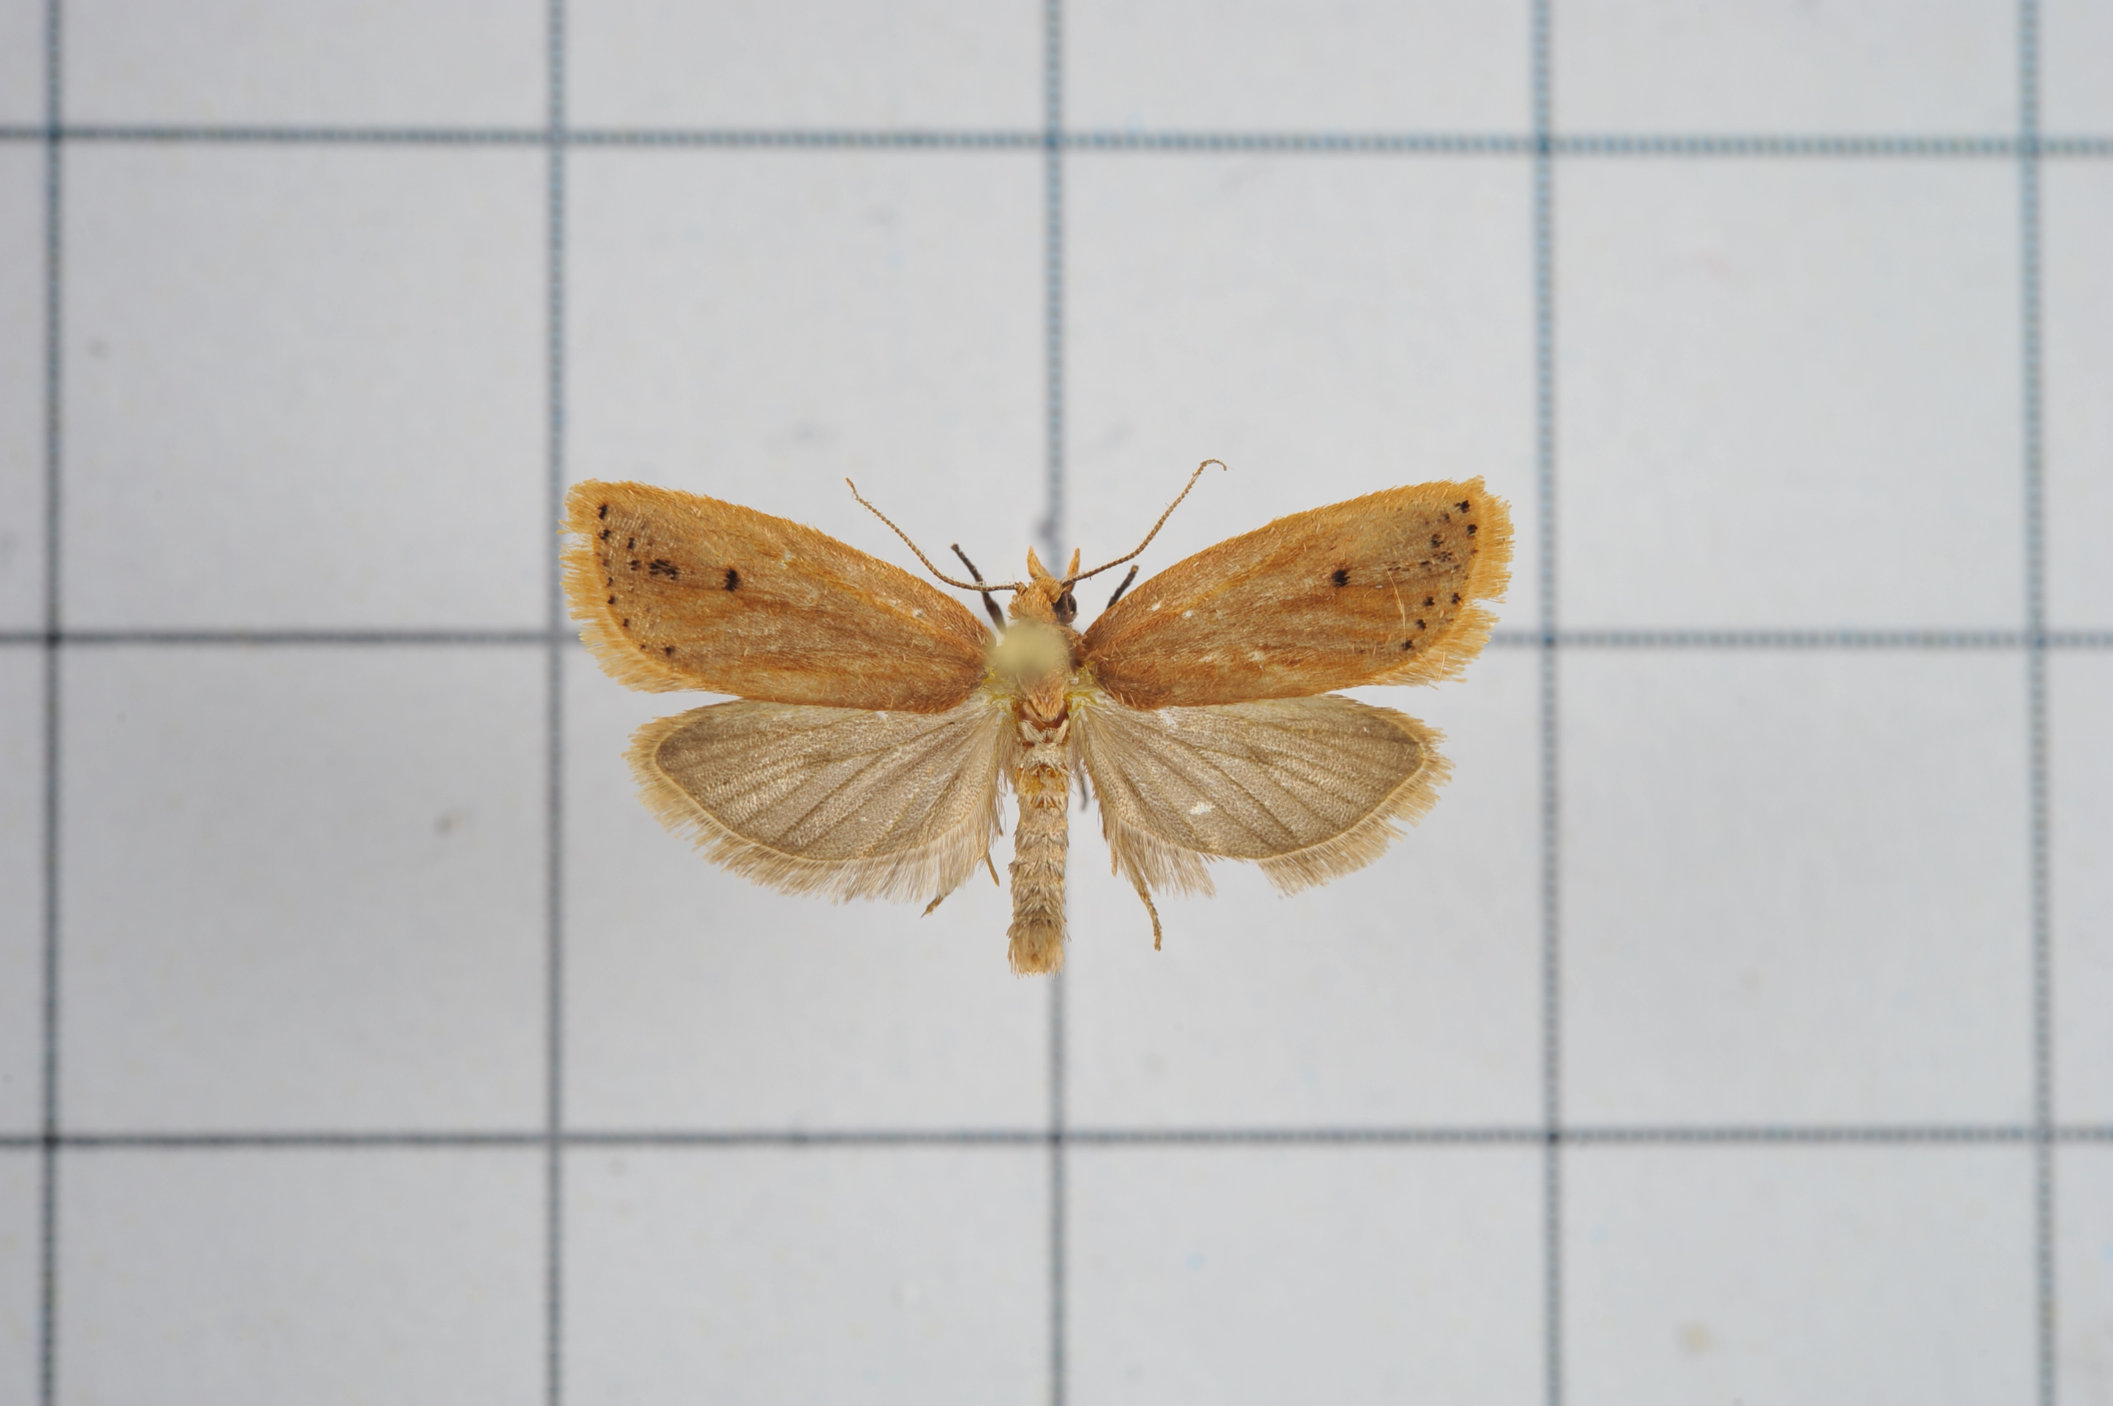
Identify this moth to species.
Archips myrrhophanes
